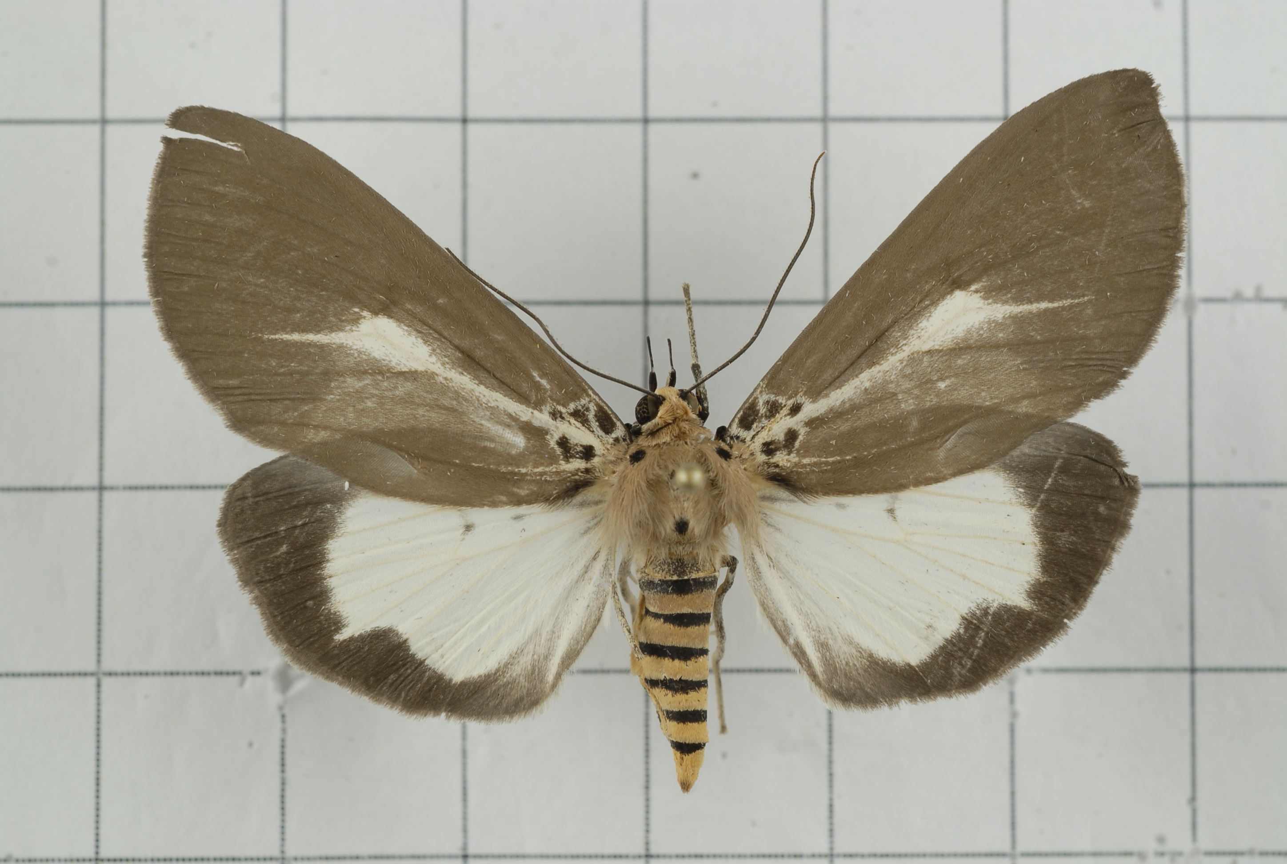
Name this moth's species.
Asota heliconia zebrina
